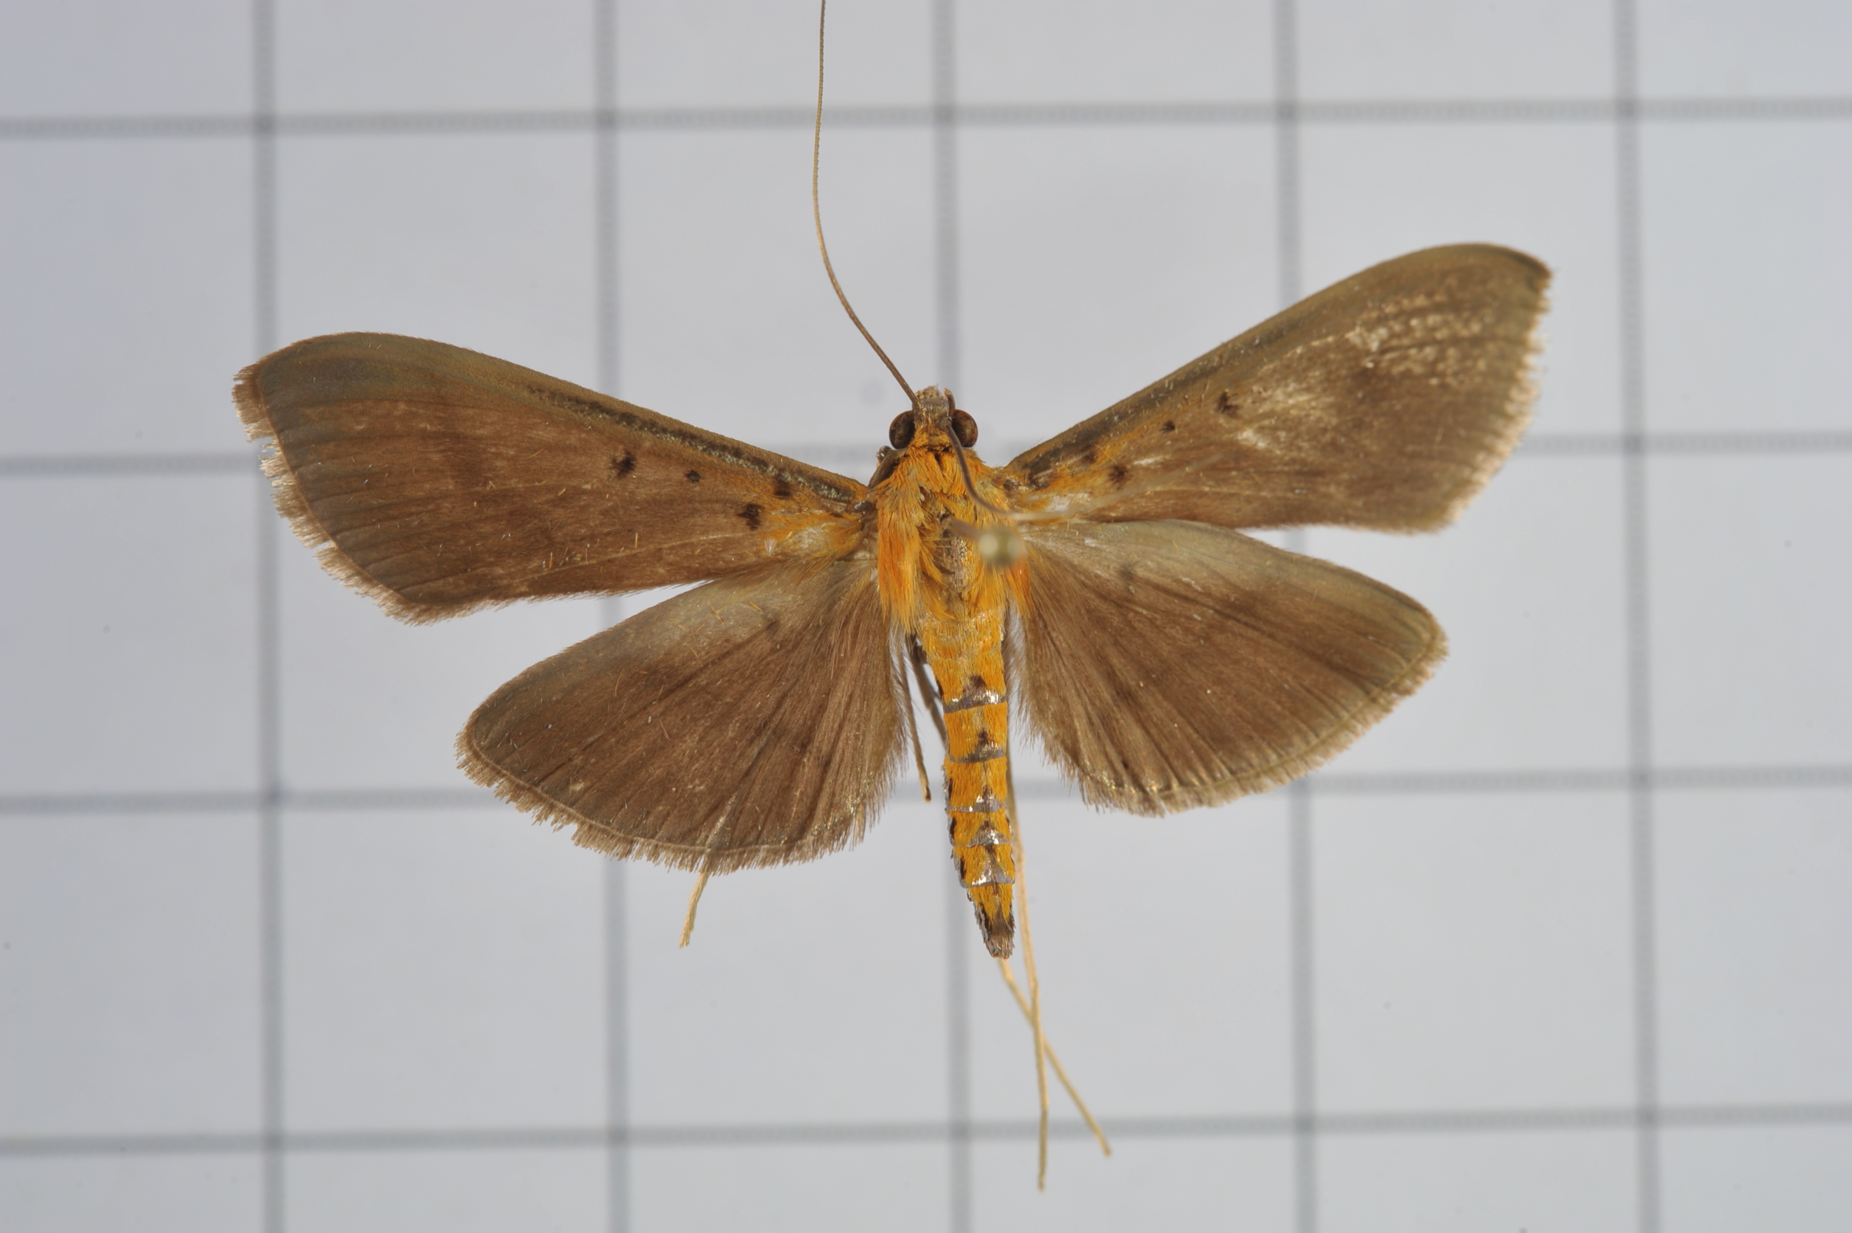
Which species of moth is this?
Filodes fulvidorsalis
